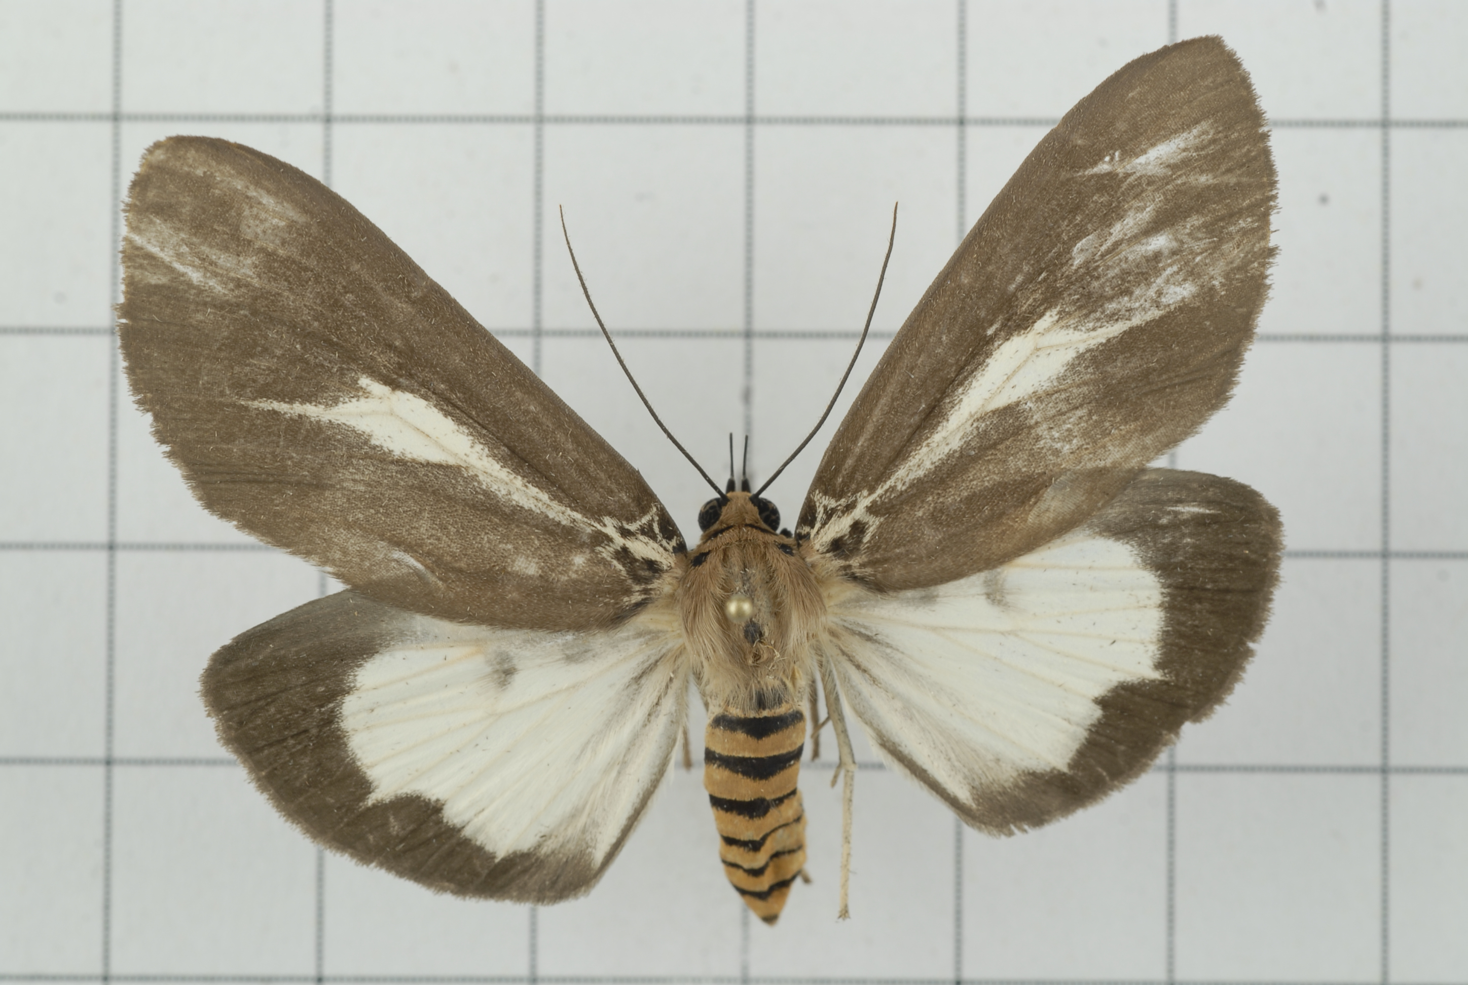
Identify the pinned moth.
Asota heliconia zebrina
